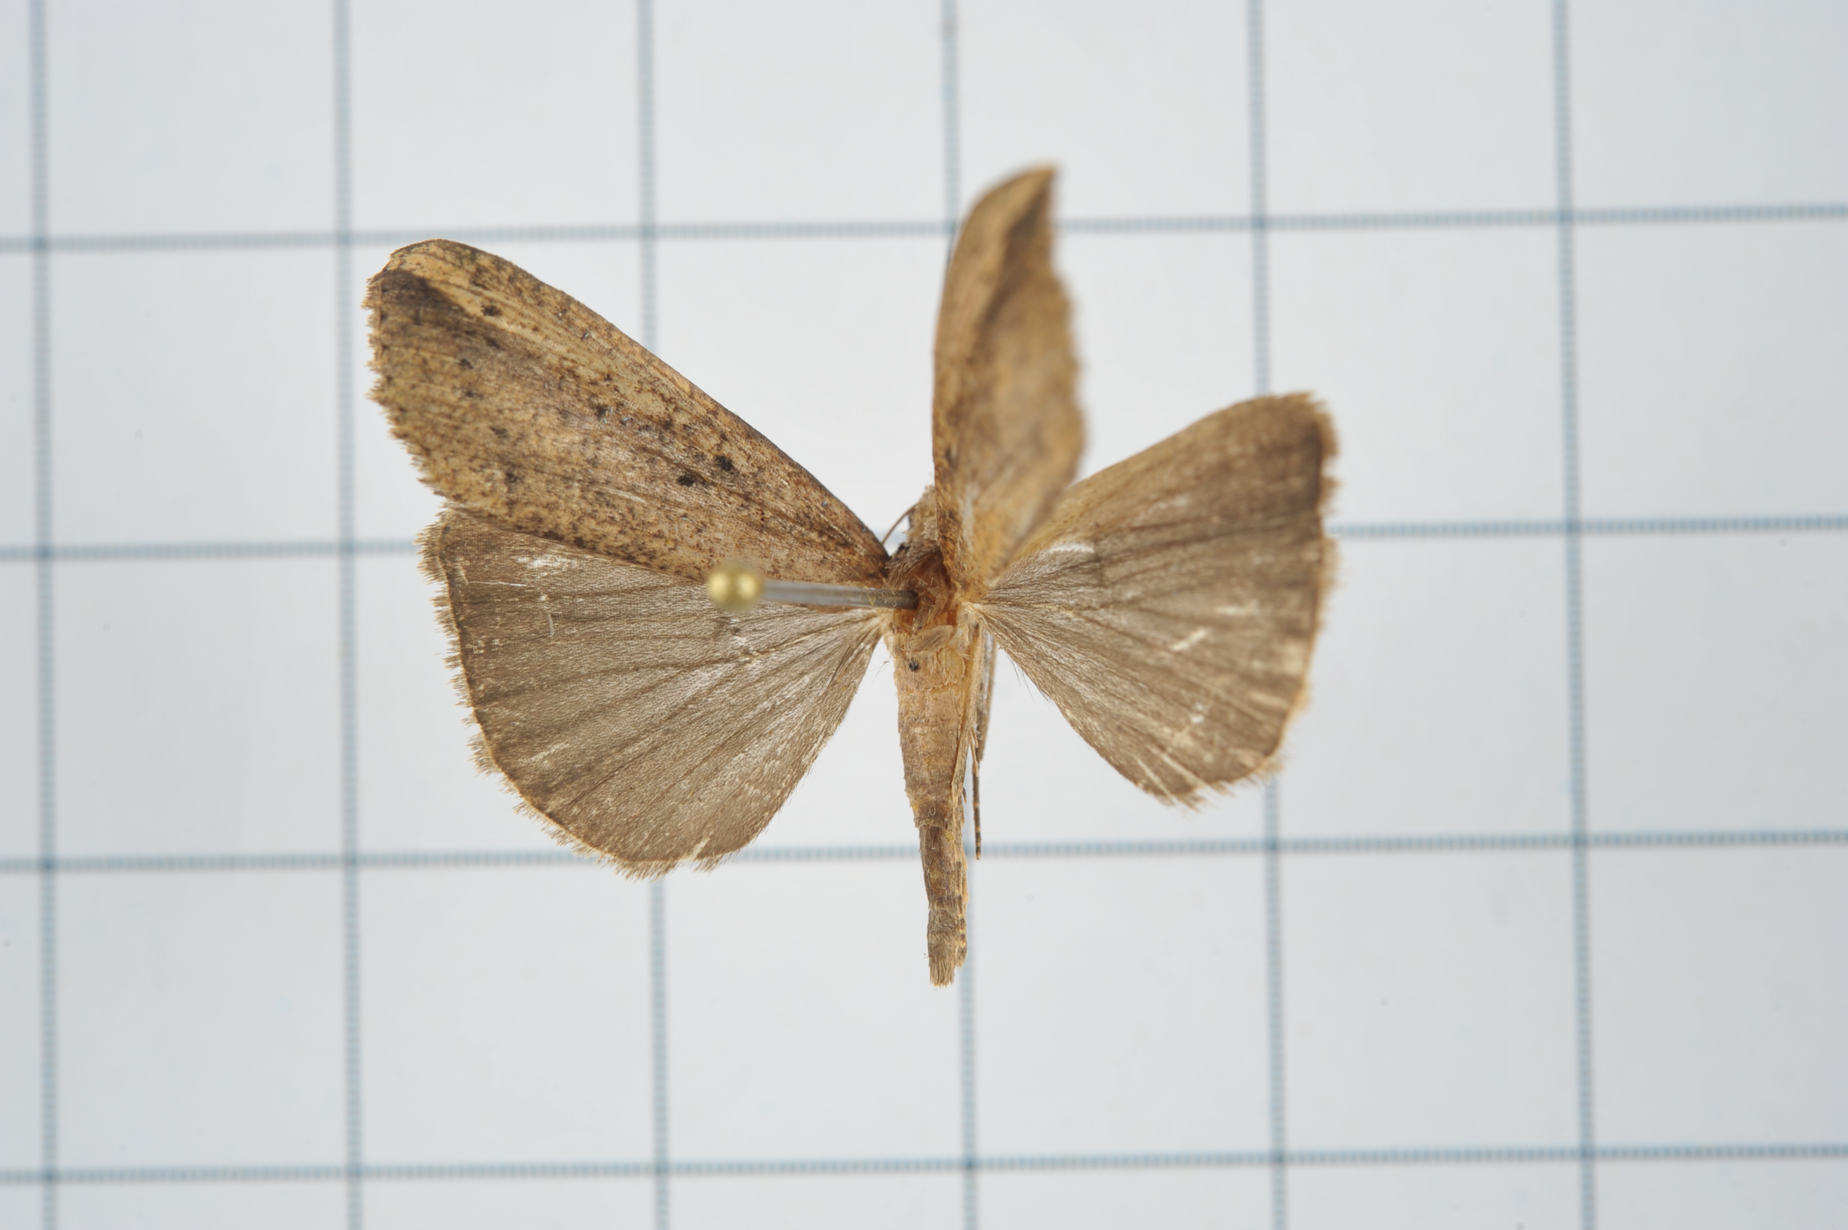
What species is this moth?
Hypena longipennis
